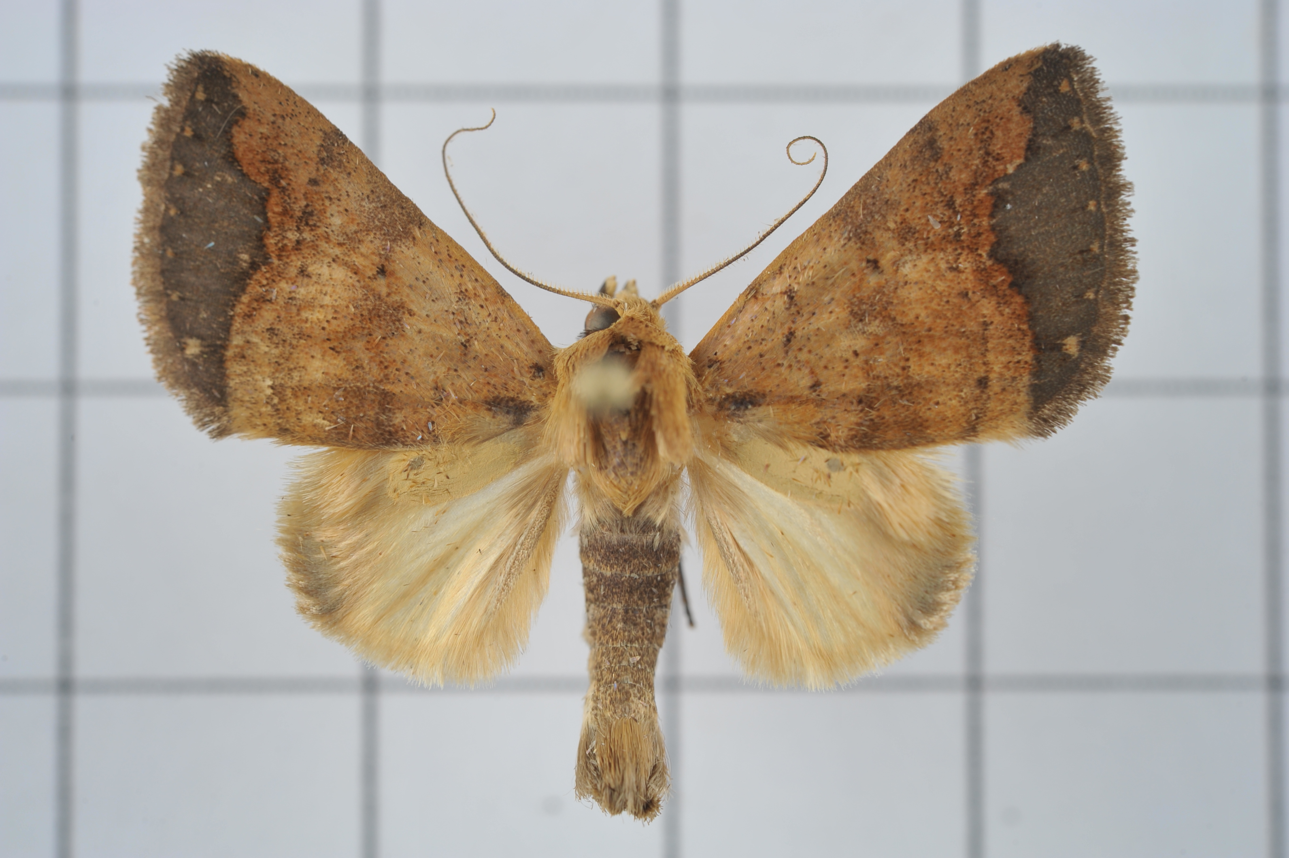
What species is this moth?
Bocula diffisa
